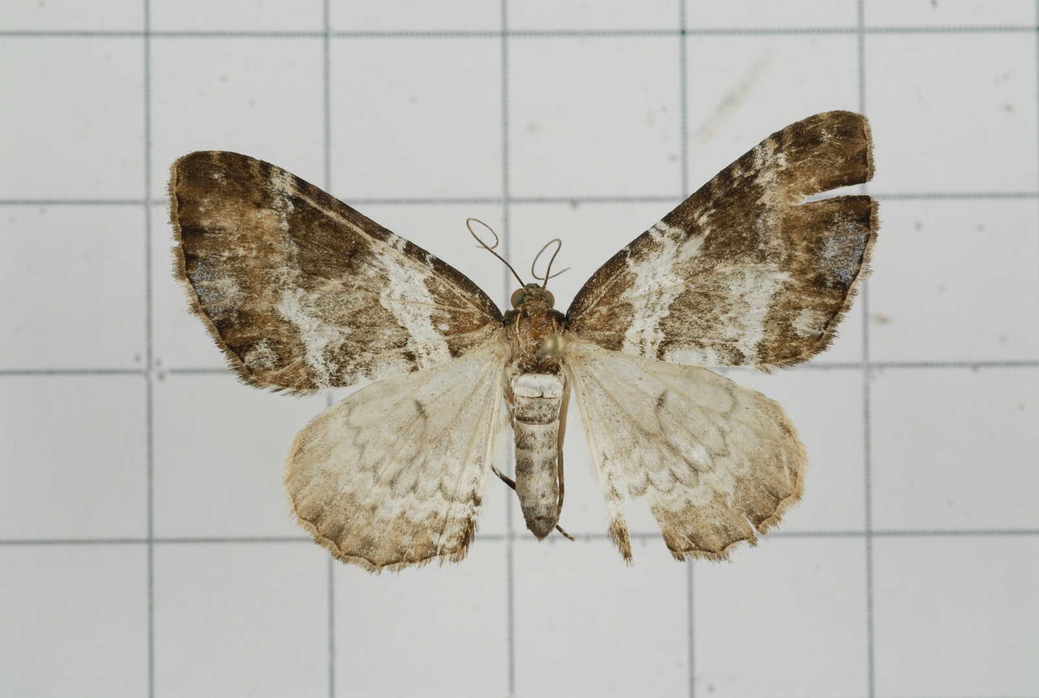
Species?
Melanthia catenaria mesozona
